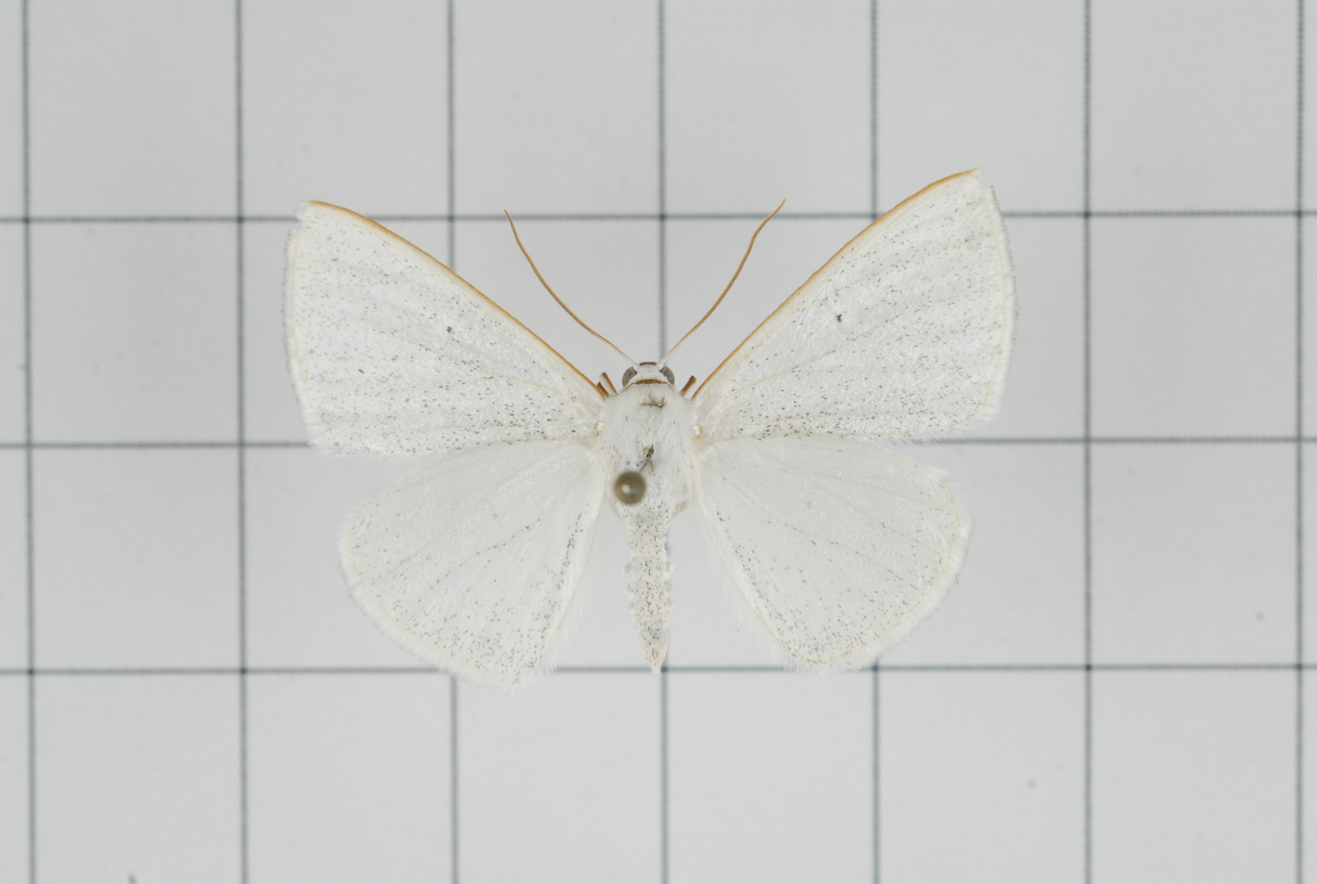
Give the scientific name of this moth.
Lomographa anoxys
